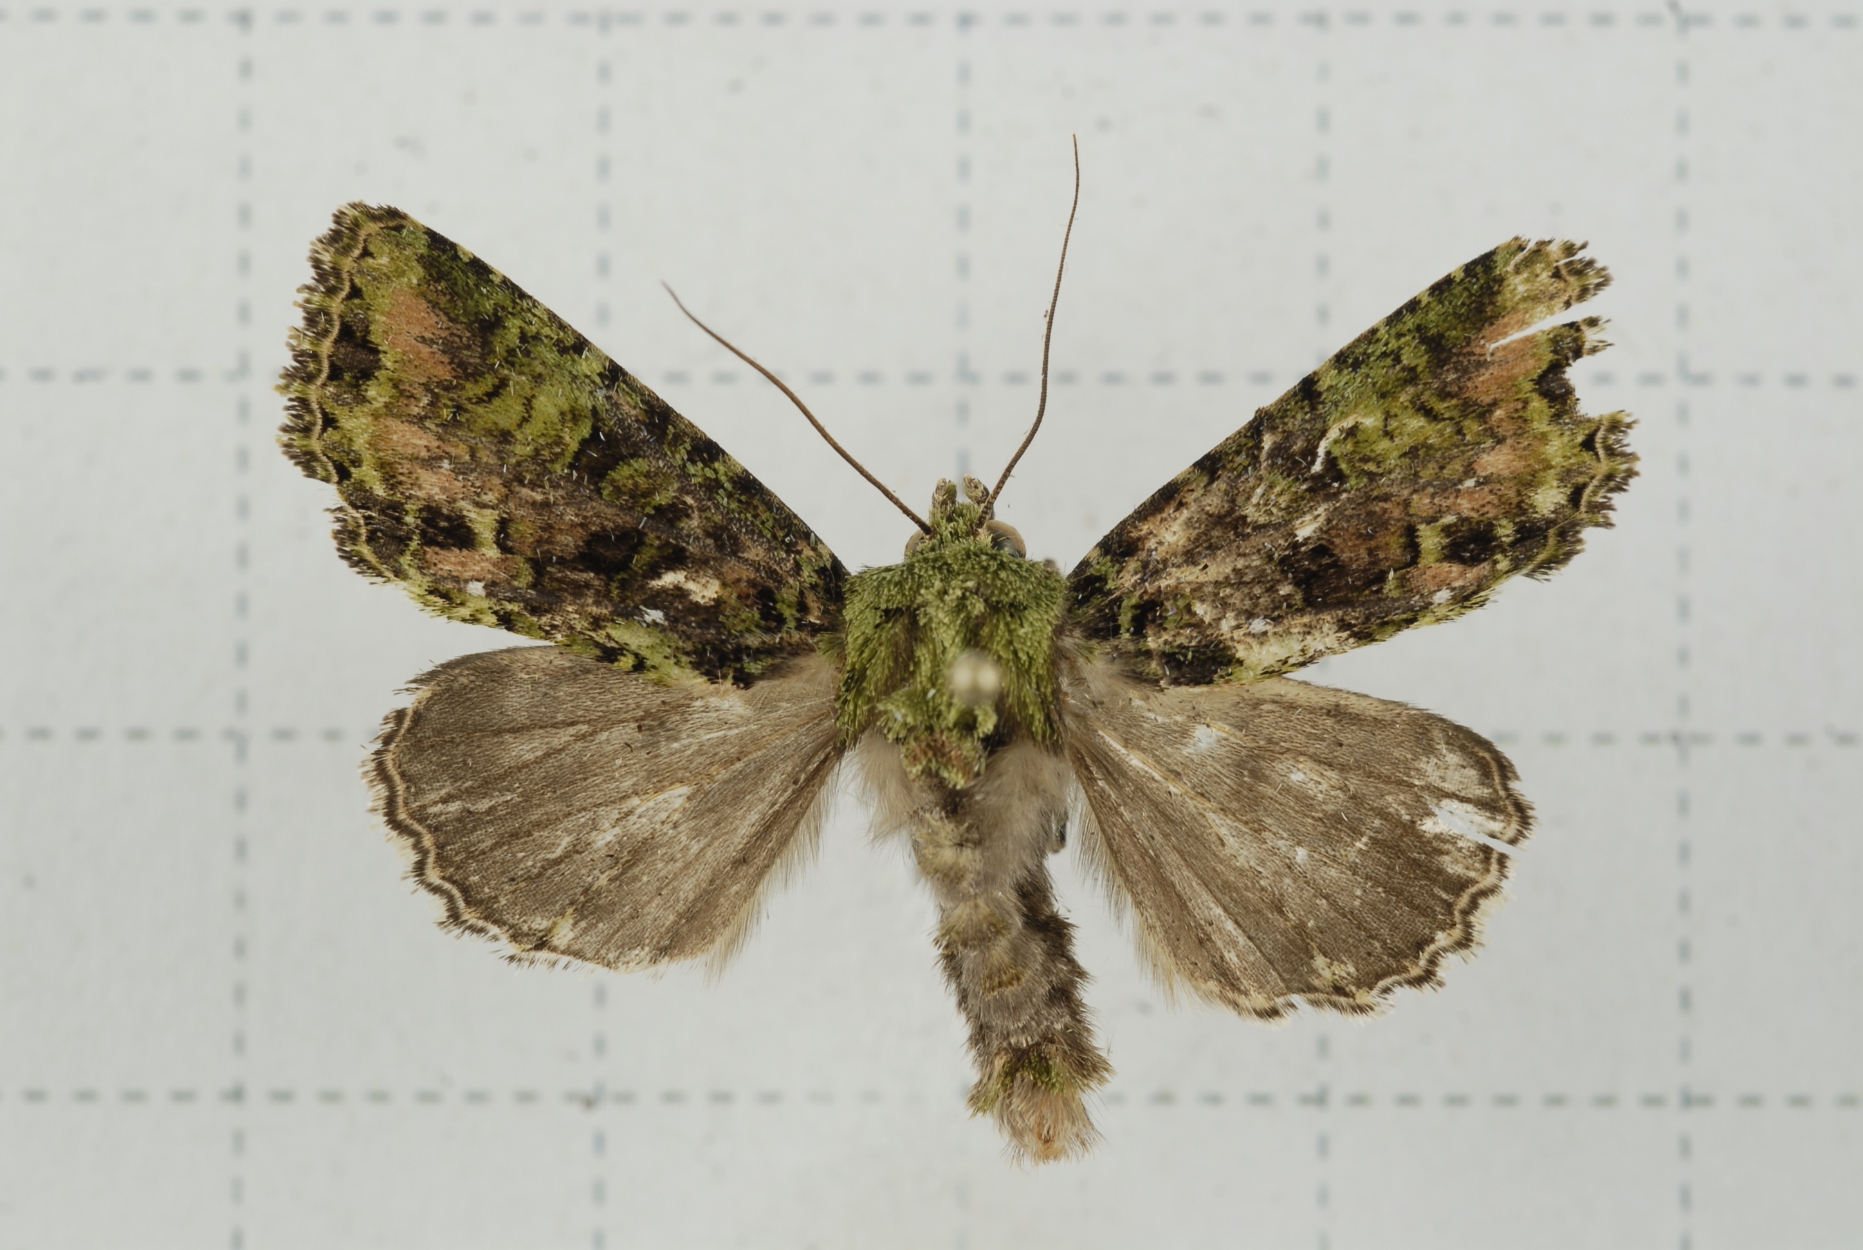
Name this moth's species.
Trachea delica
